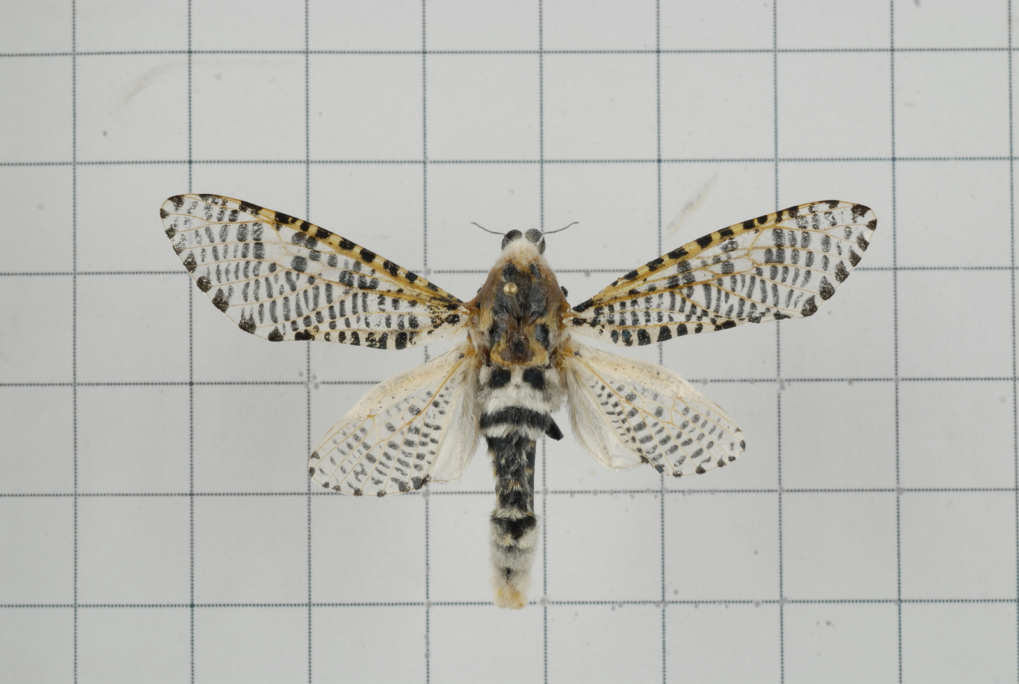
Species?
Zeuzera multistrigata multistrigata
